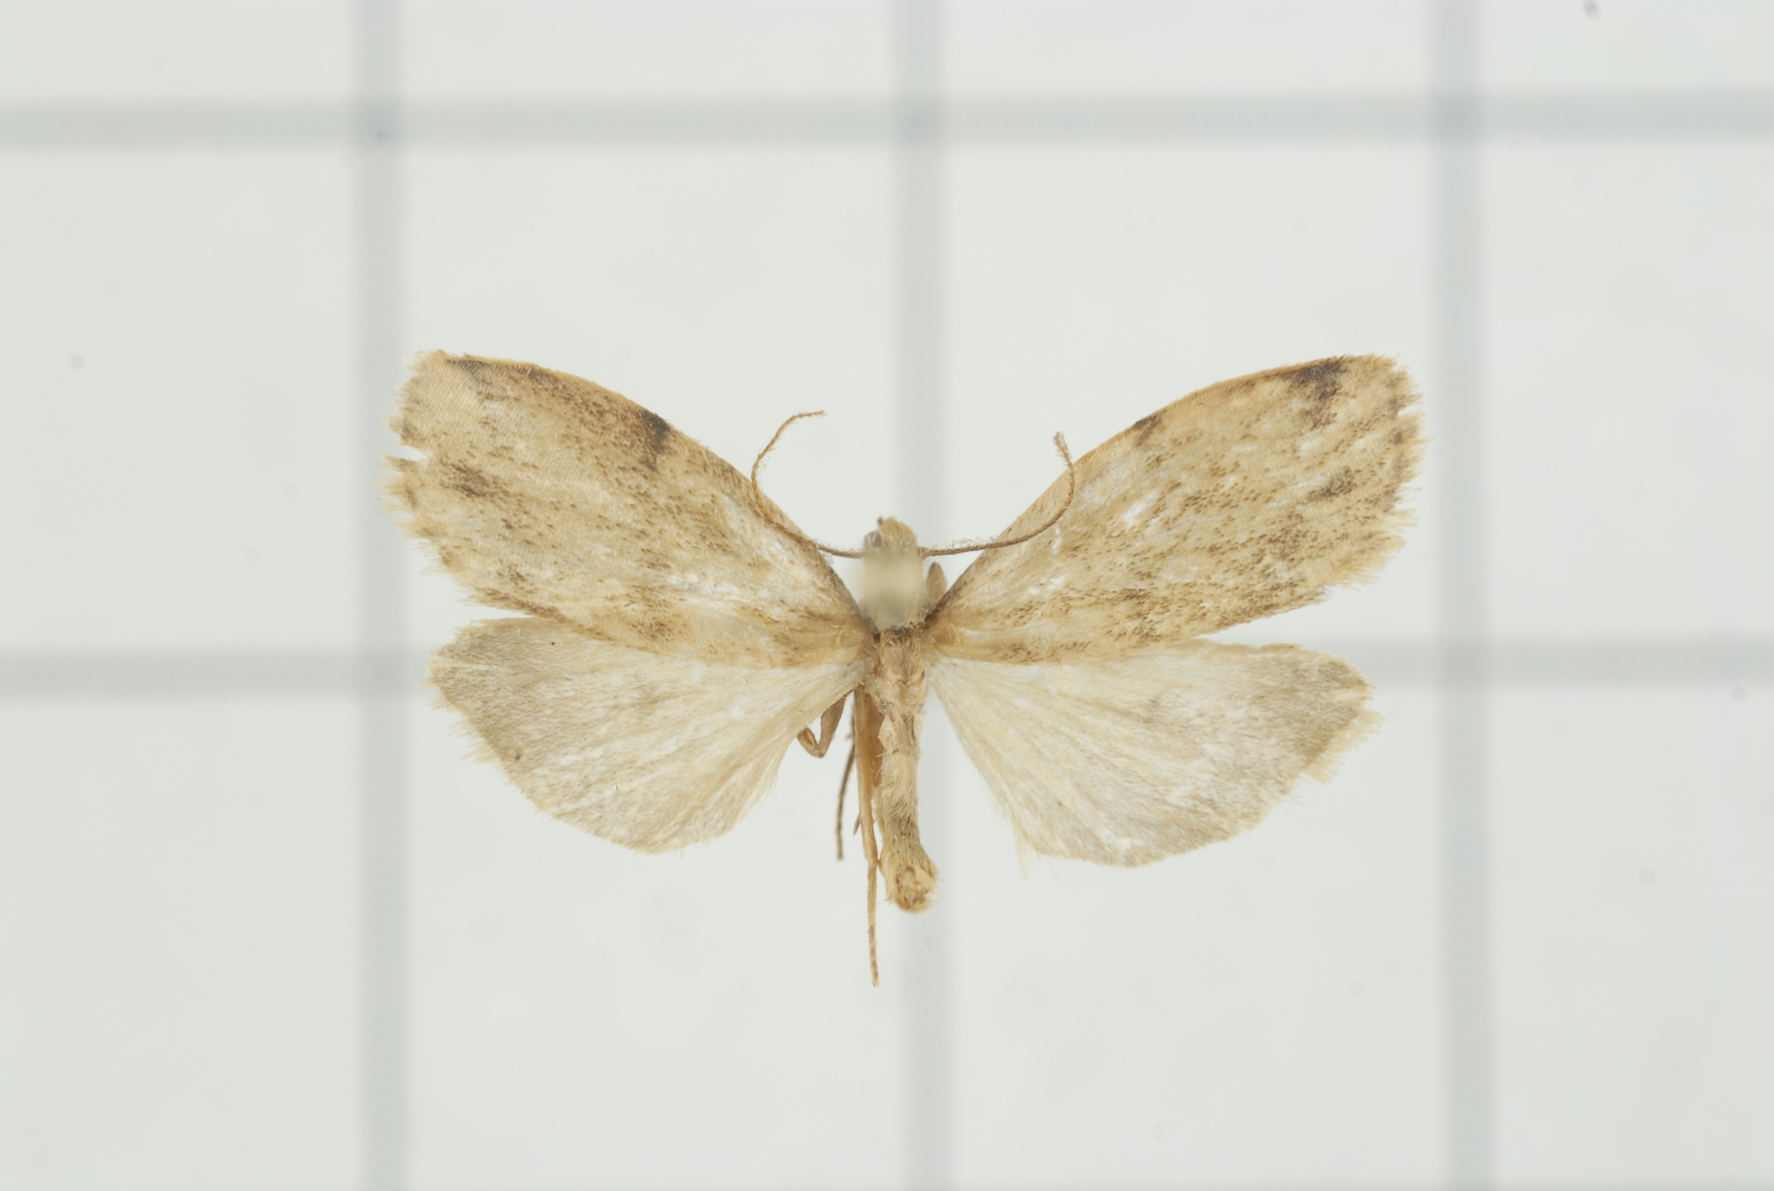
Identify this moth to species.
Mithuna wilemani
